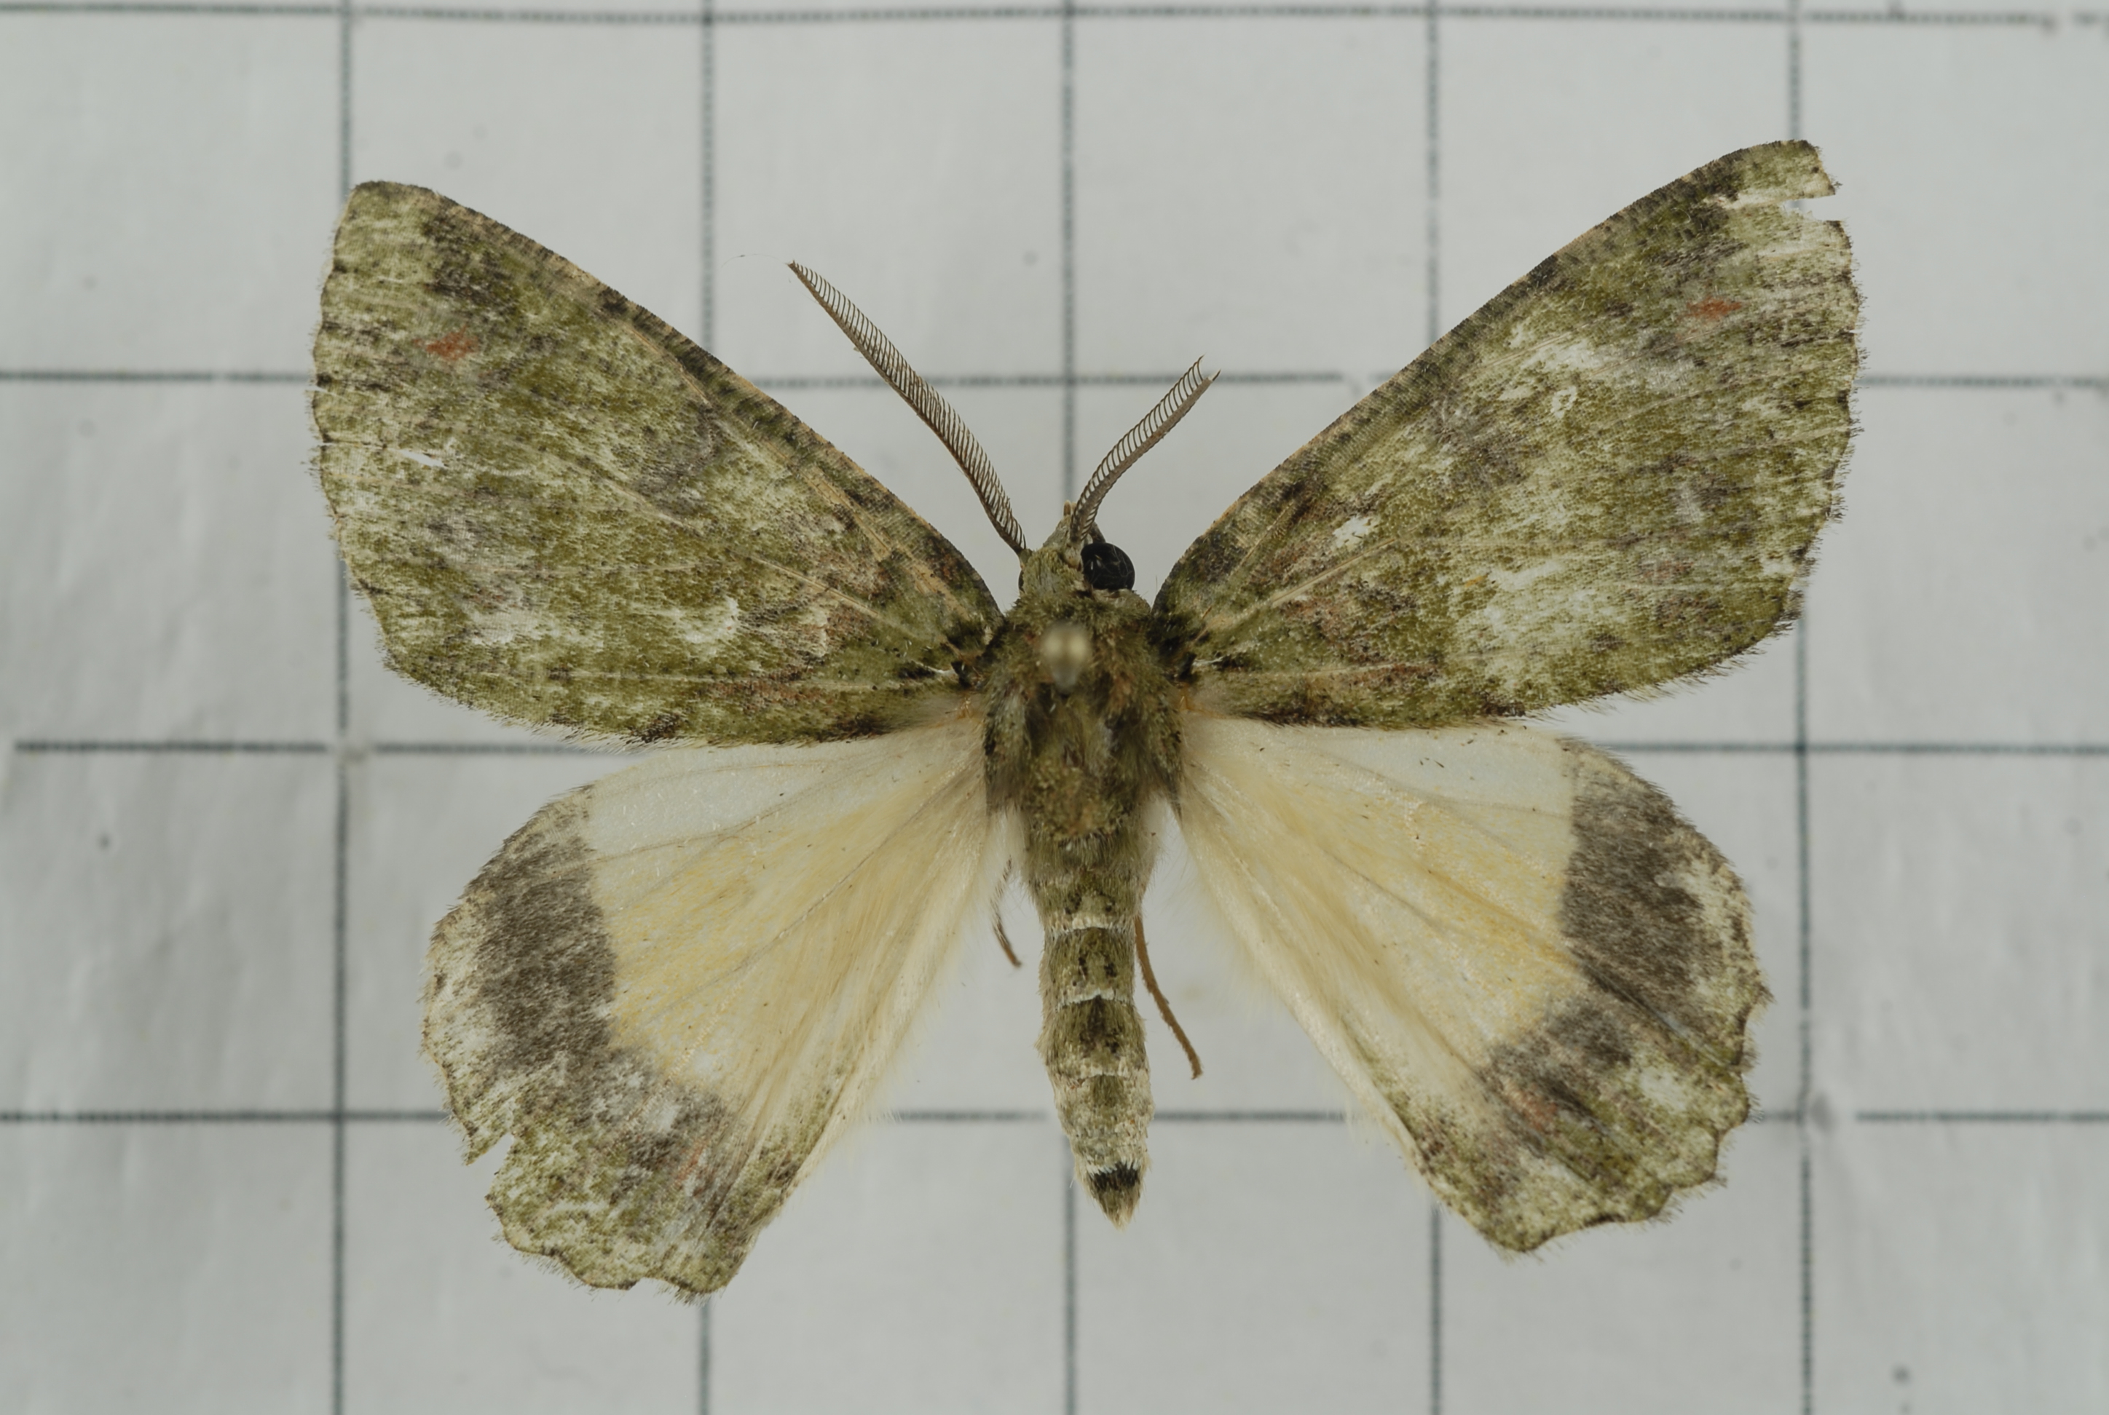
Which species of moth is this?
Dindica taiwana
